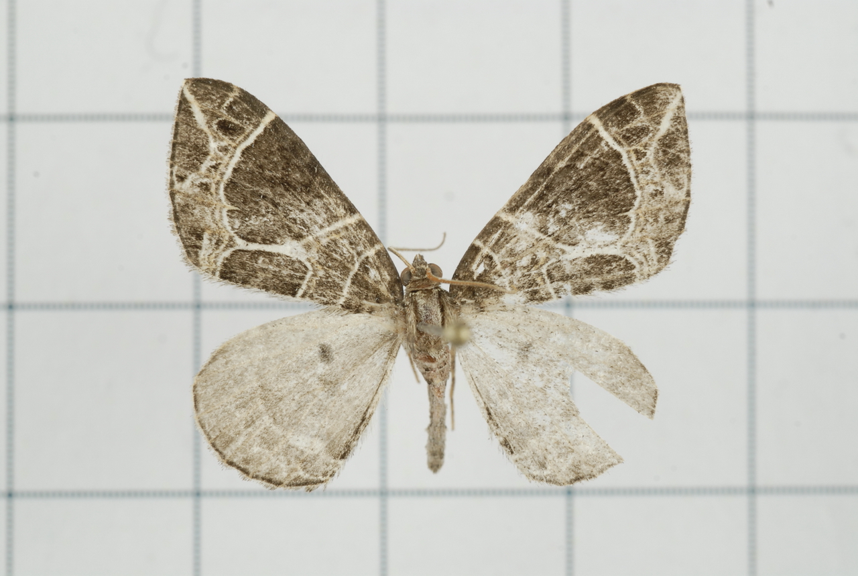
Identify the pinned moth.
Ecliptopera recordans
